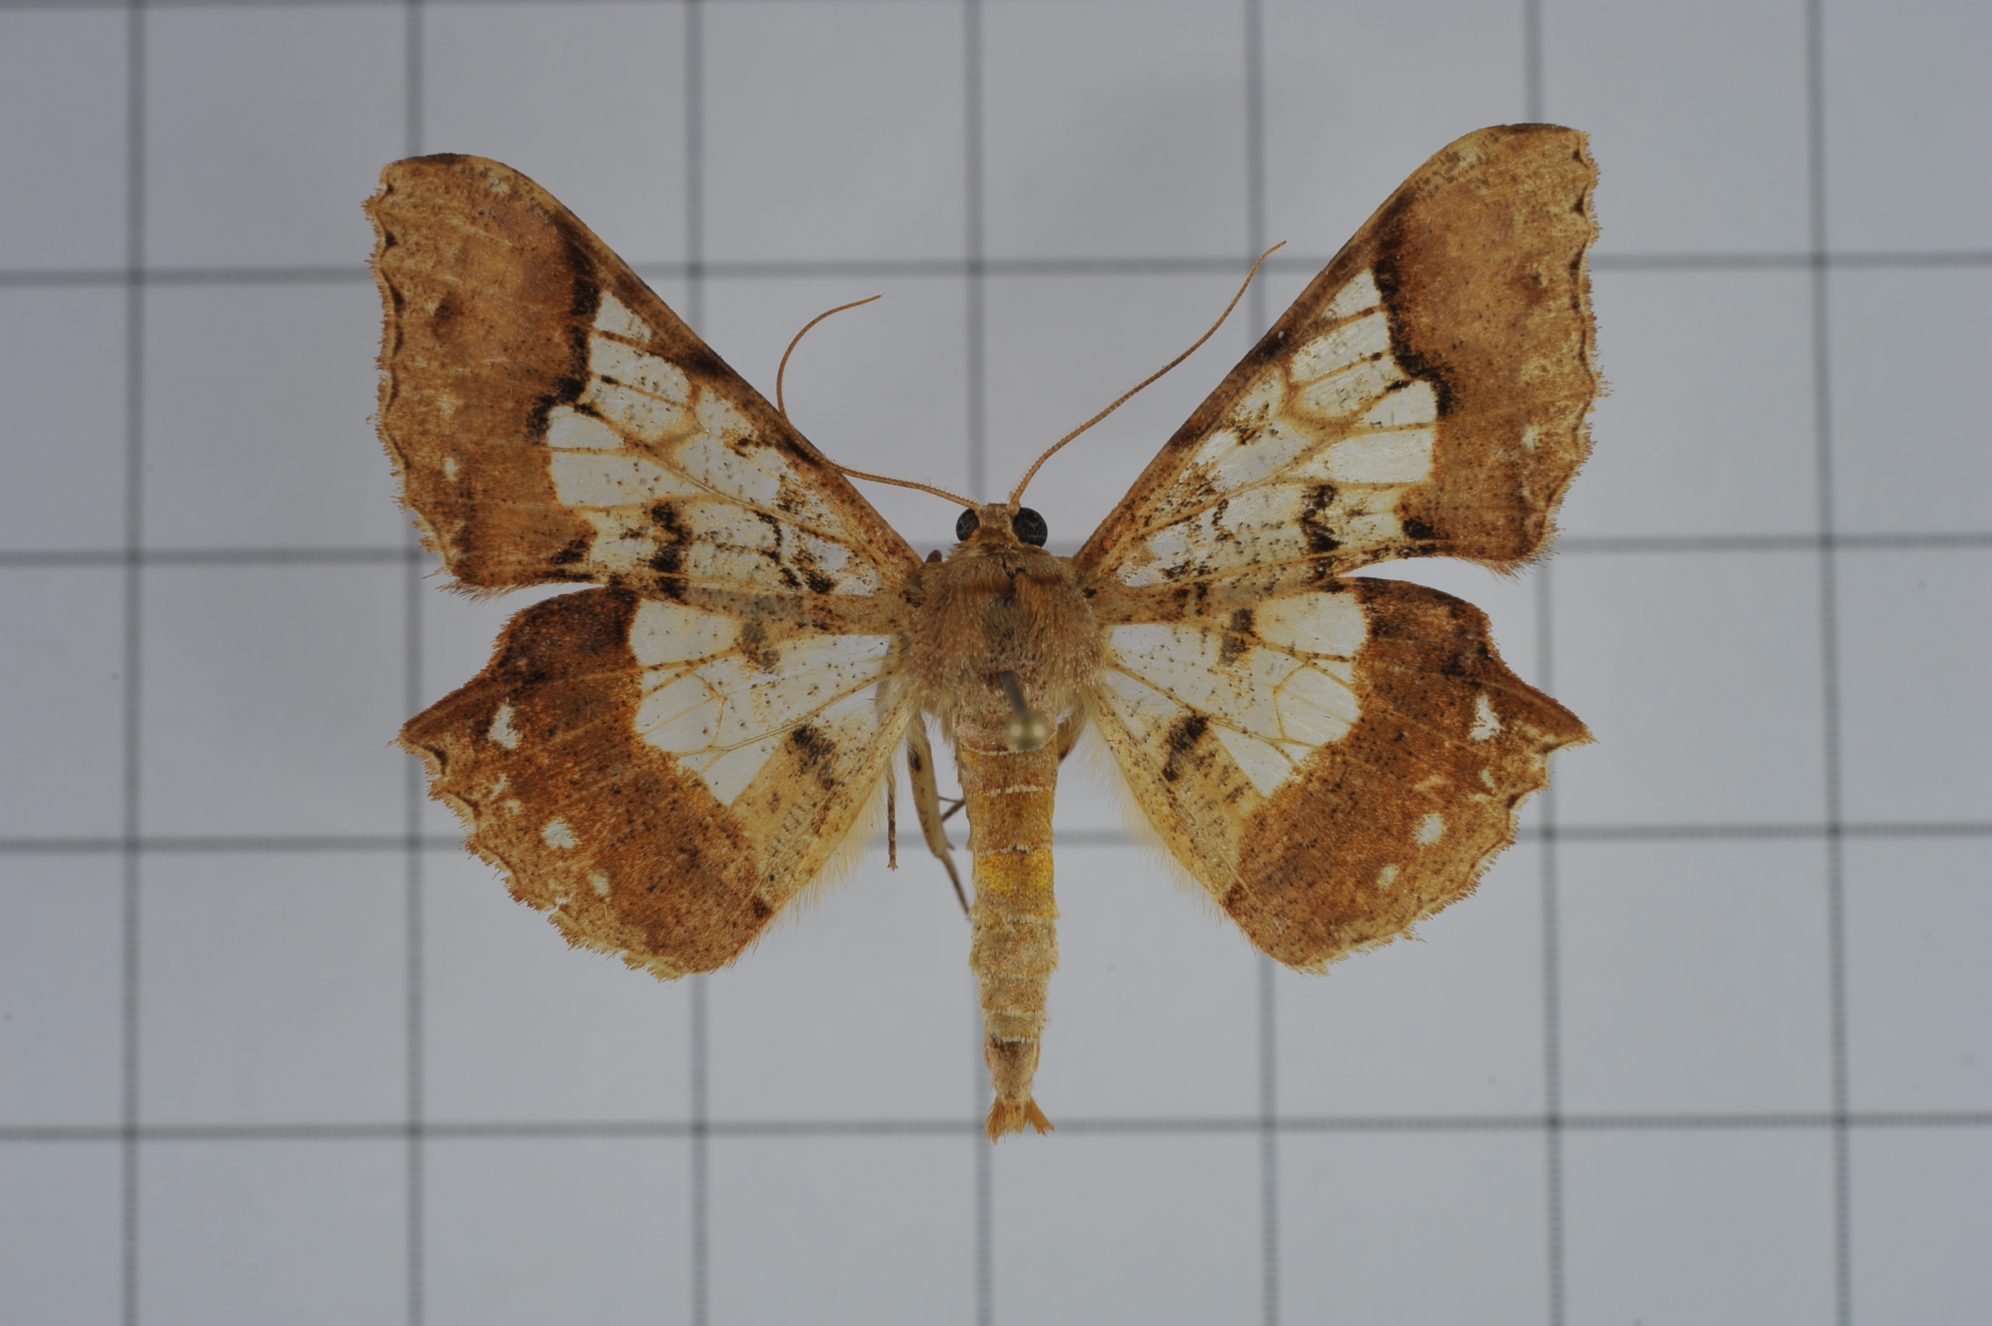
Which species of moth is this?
Krananda semihyalina
